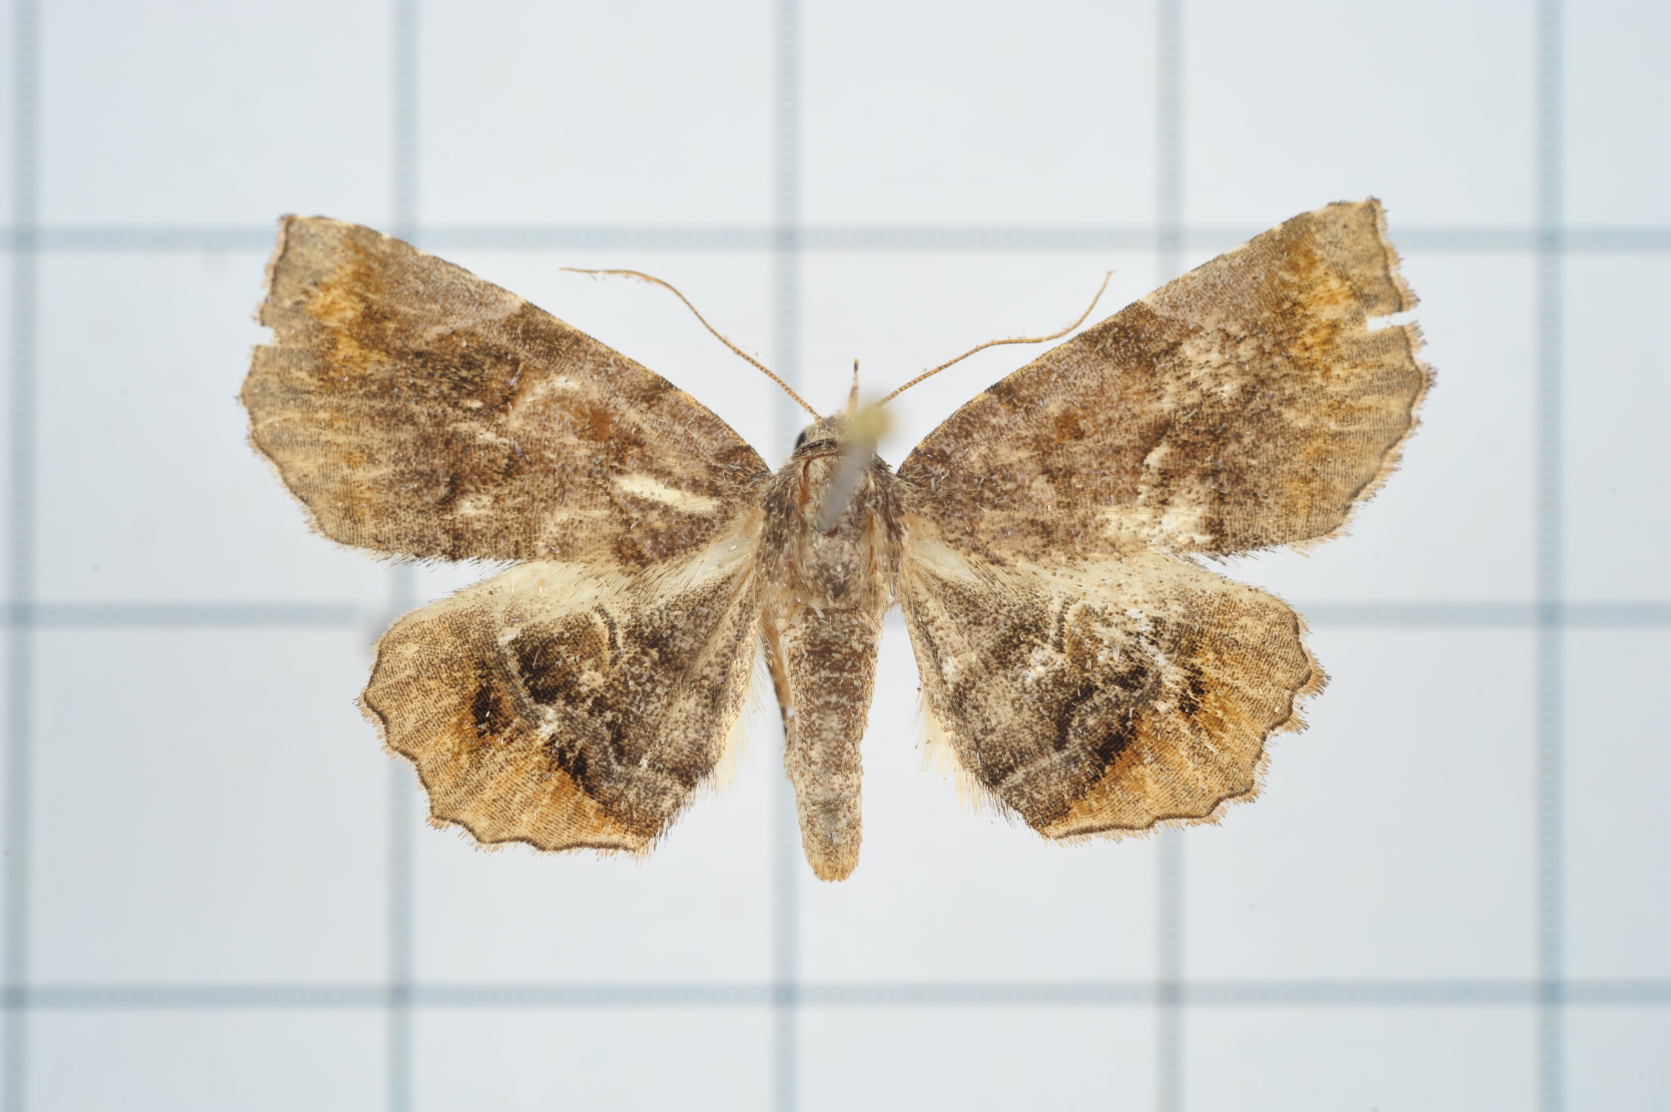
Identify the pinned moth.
Pangrapta adusta
